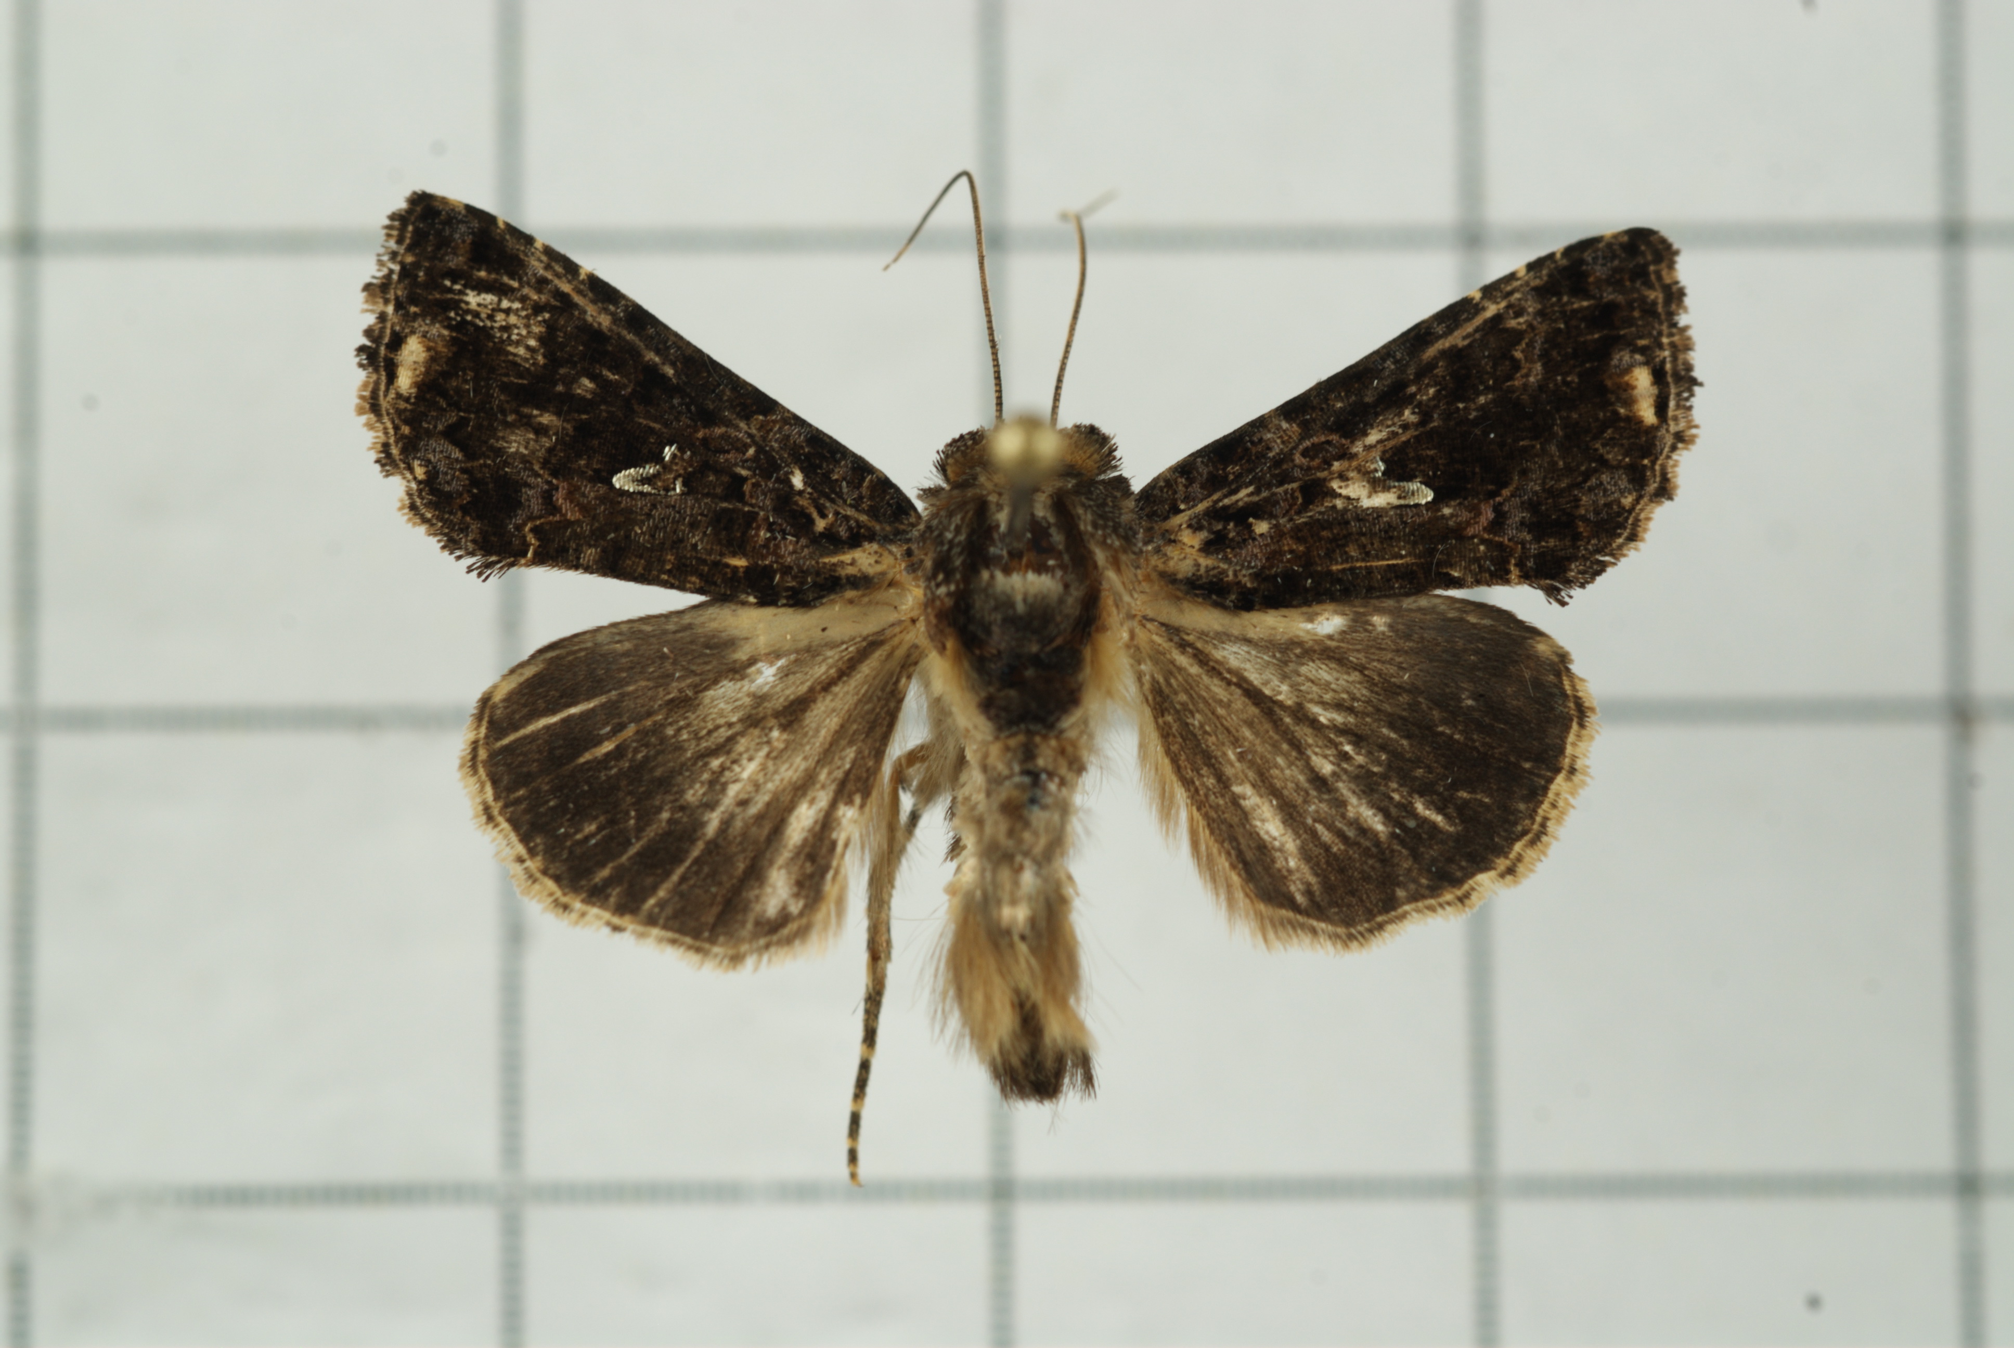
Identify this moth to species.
Ctenoplusia kosemponensis
